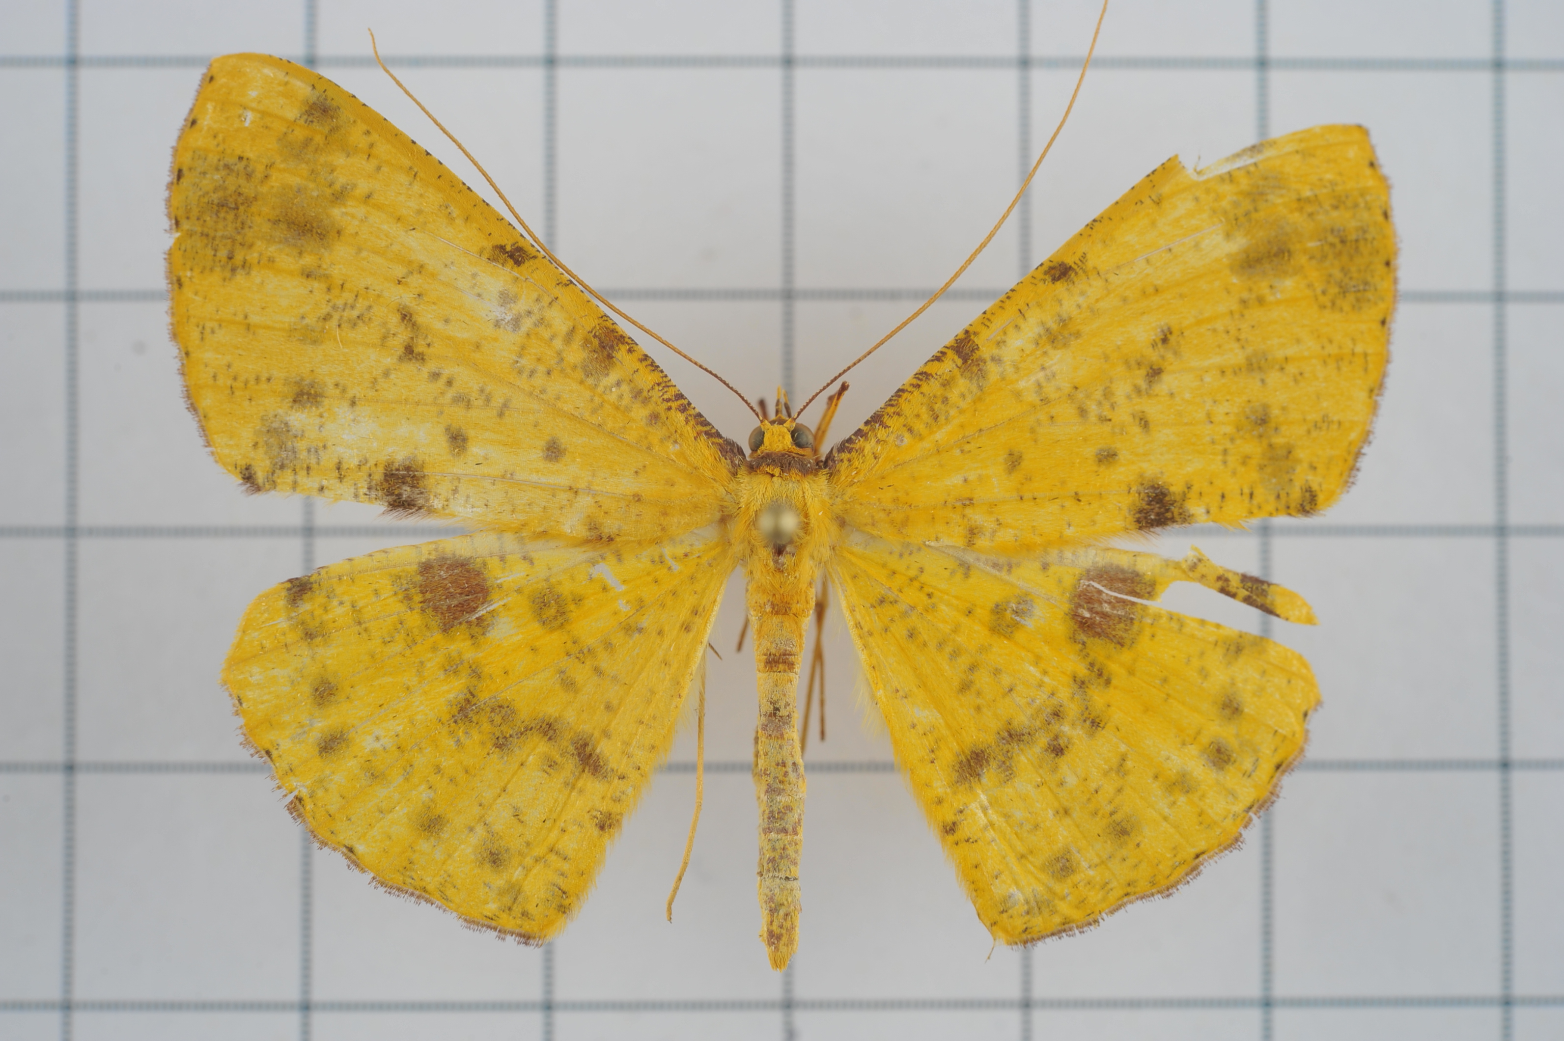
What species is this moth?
Eumelea ludovicata ludovicata
